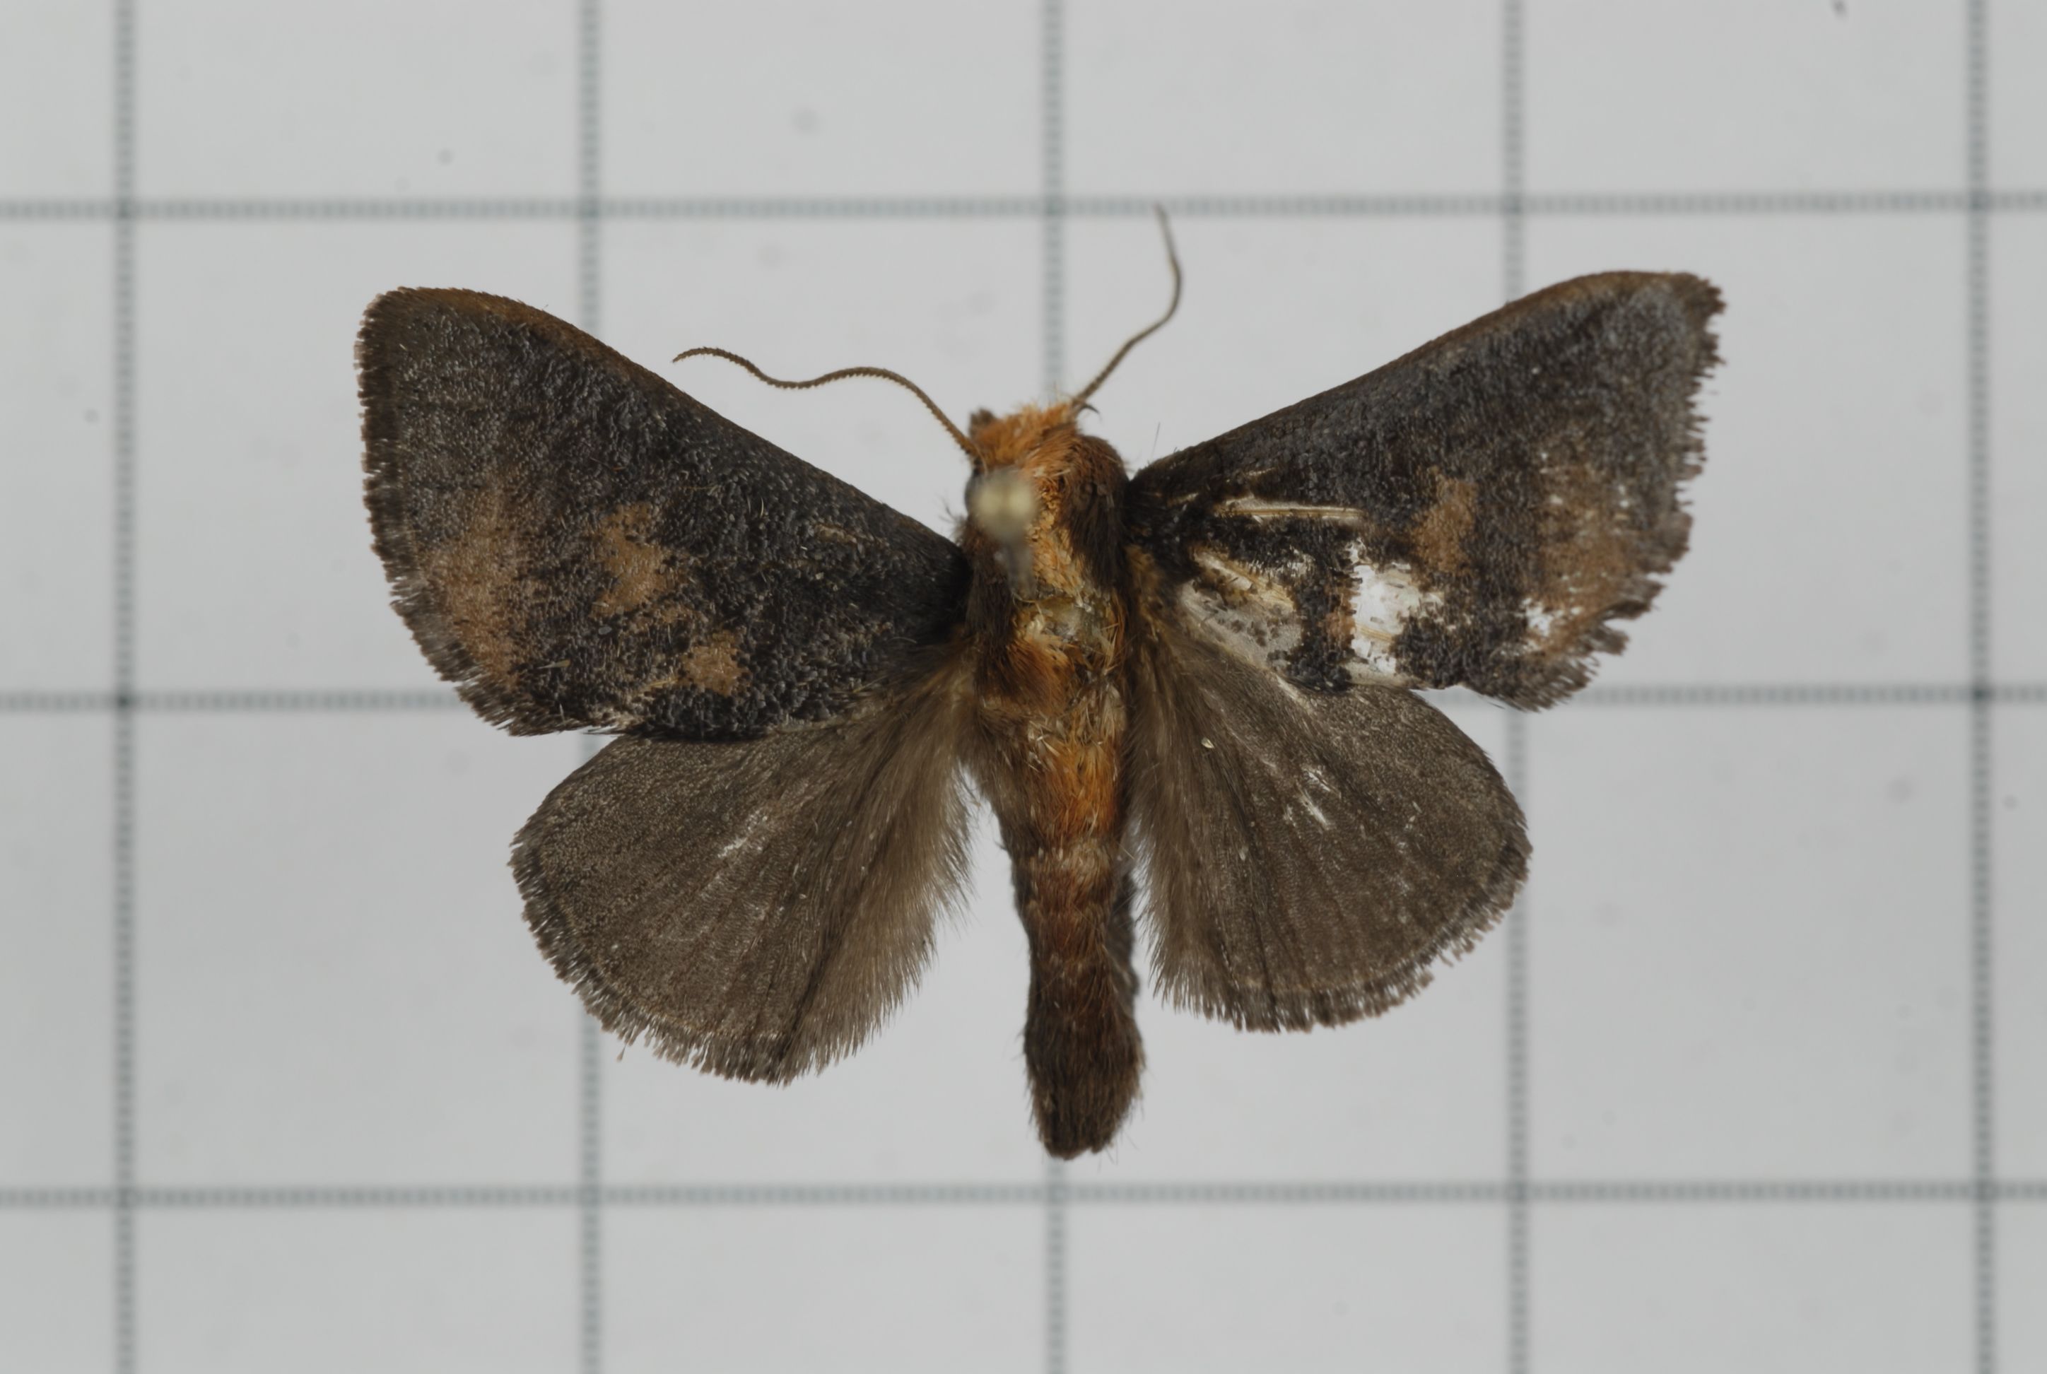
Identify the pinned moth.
Iraga rugosa
